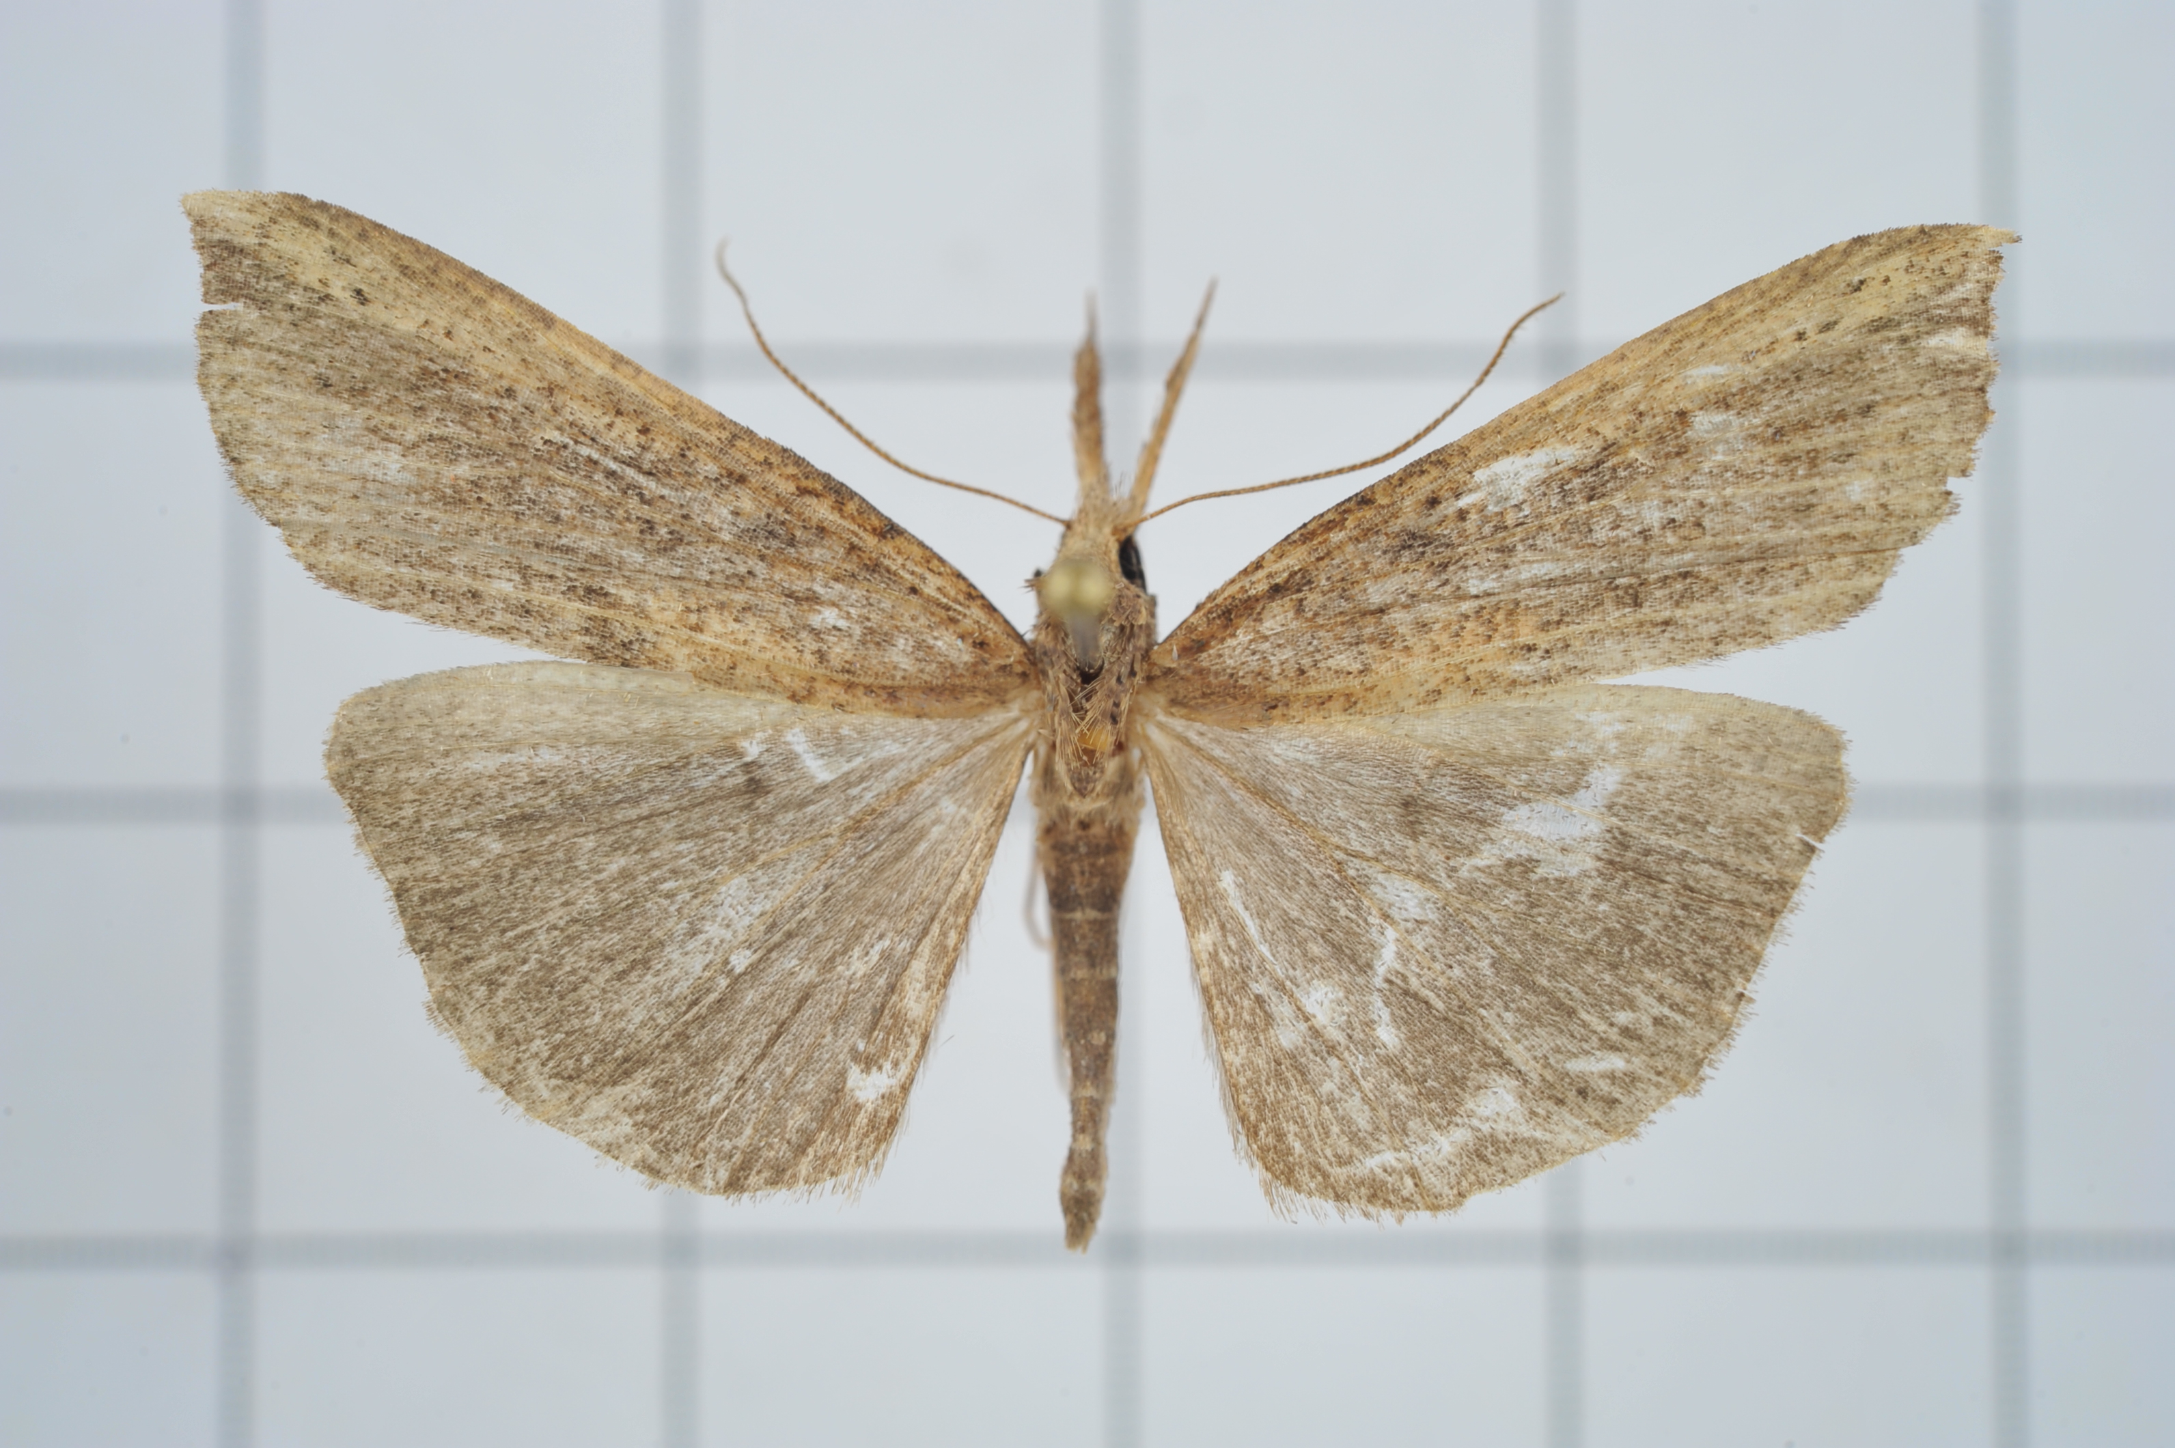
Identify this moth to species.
Hypena longipennis
